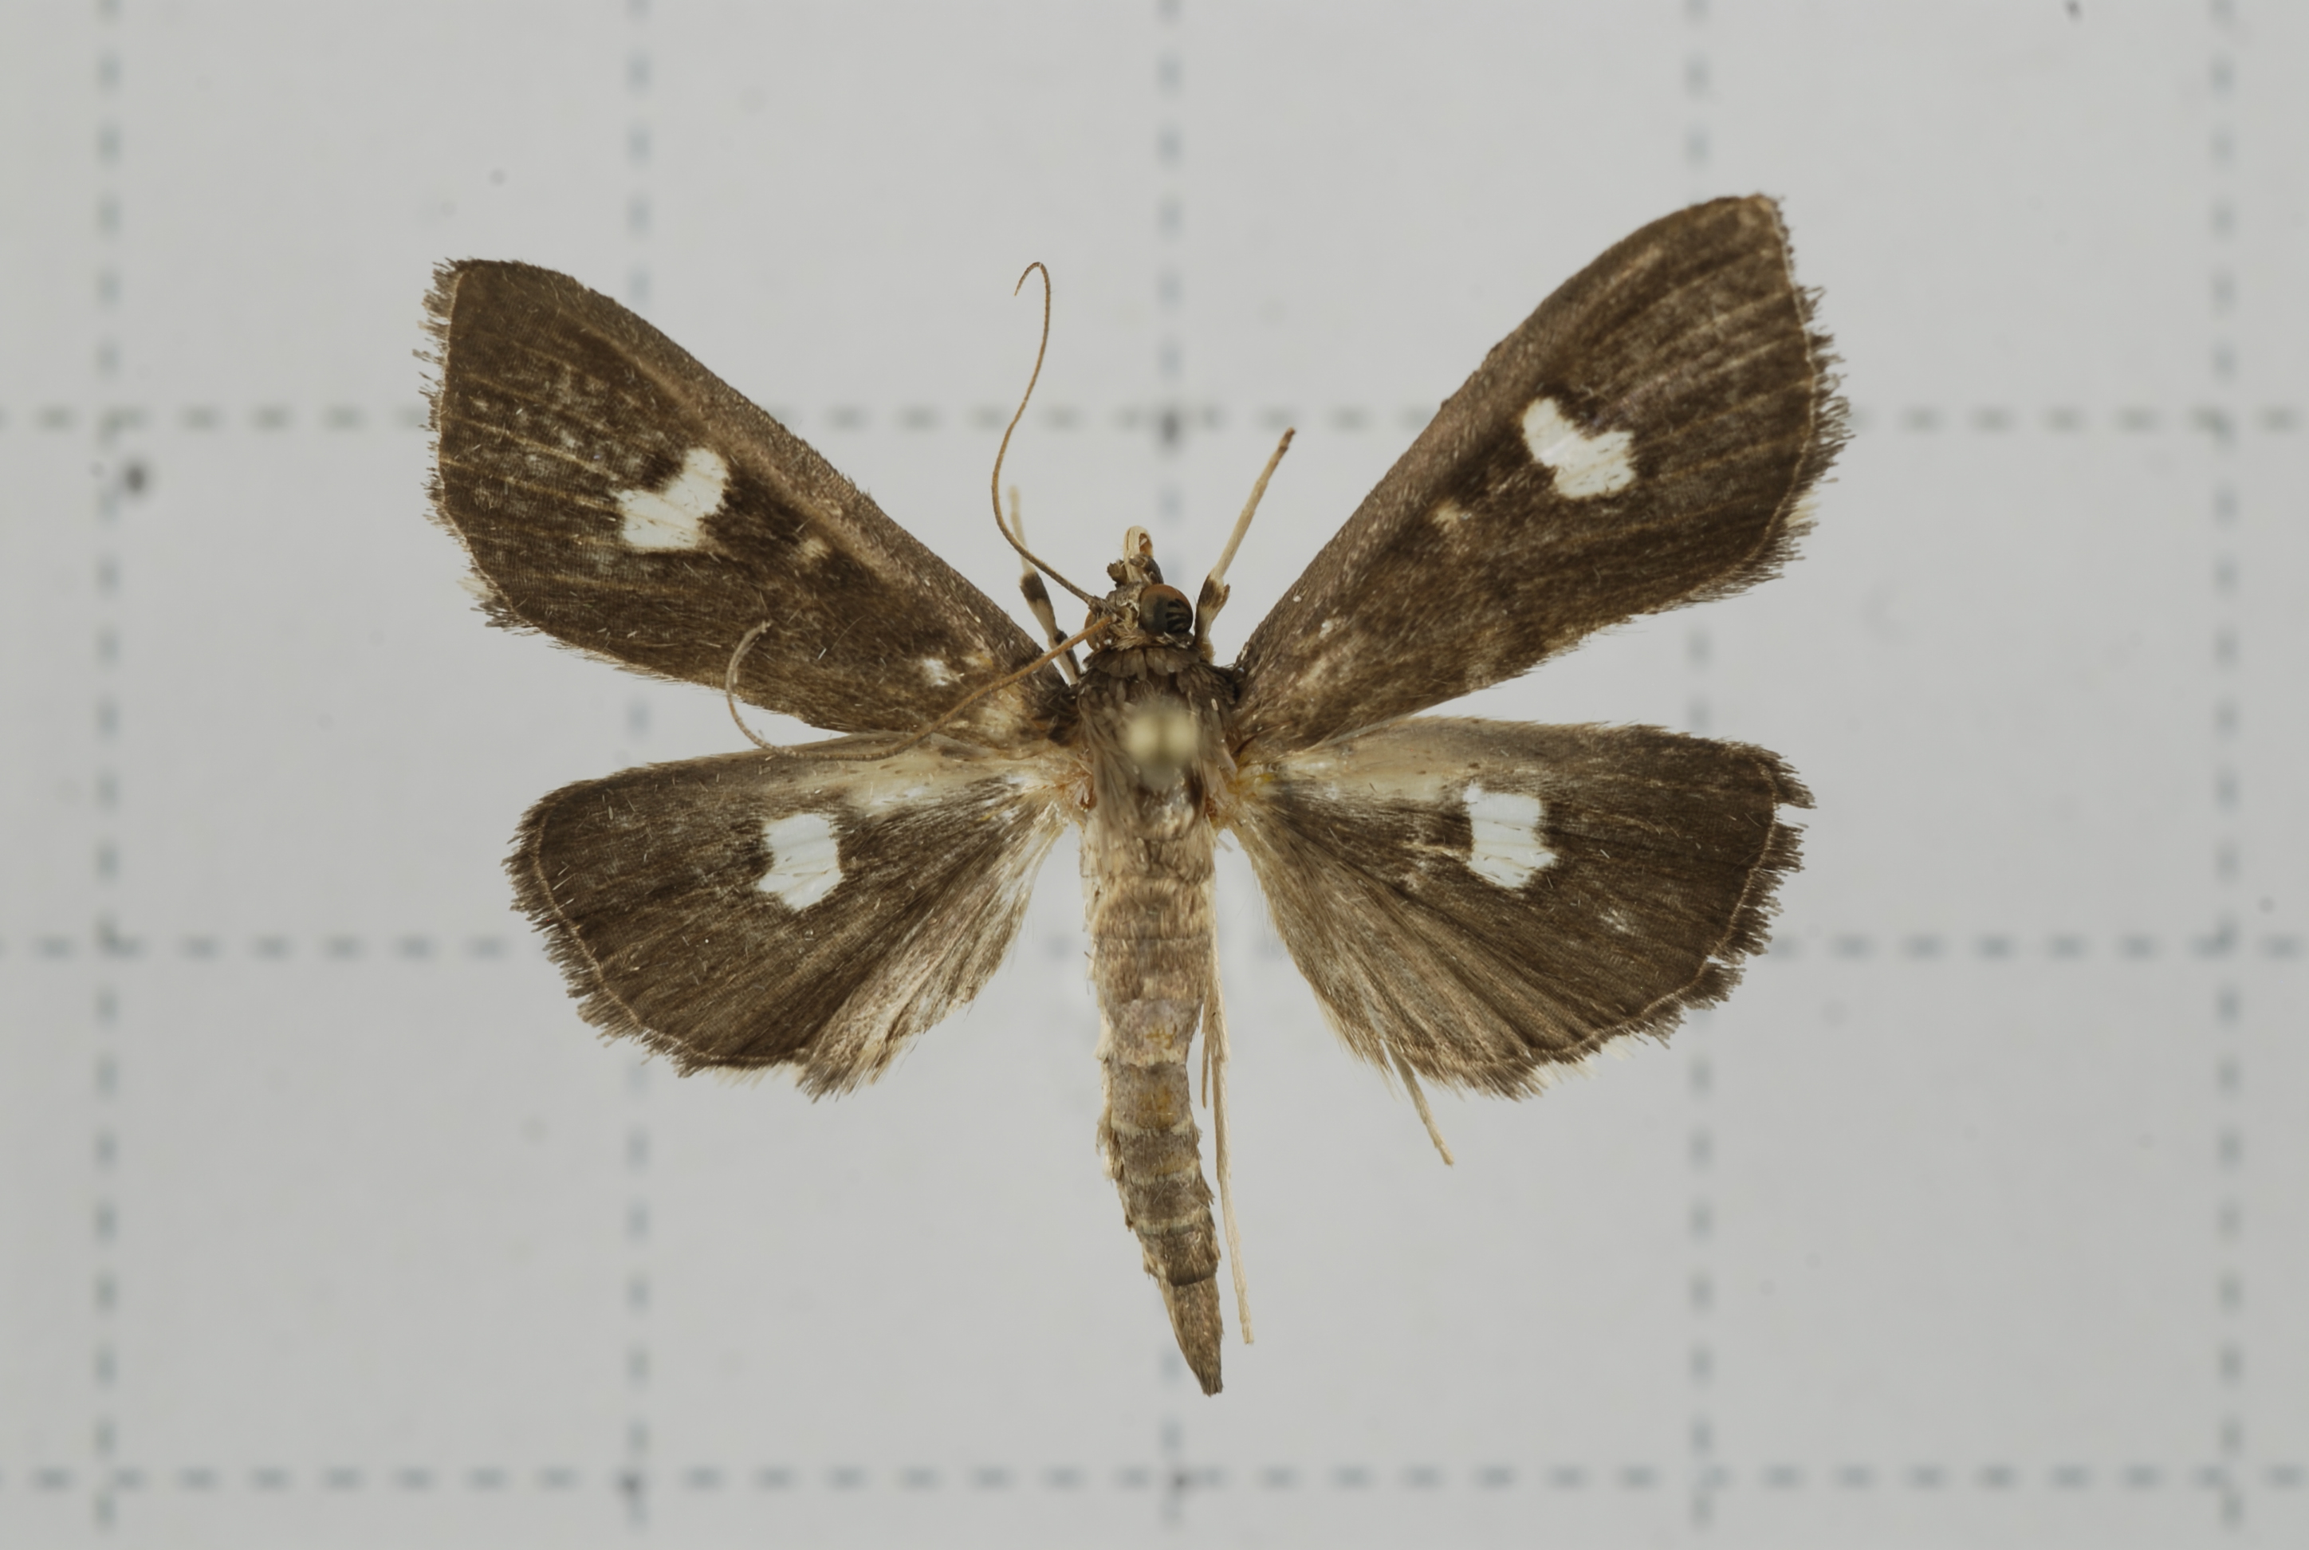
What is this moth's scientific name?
Nagiella inferior
